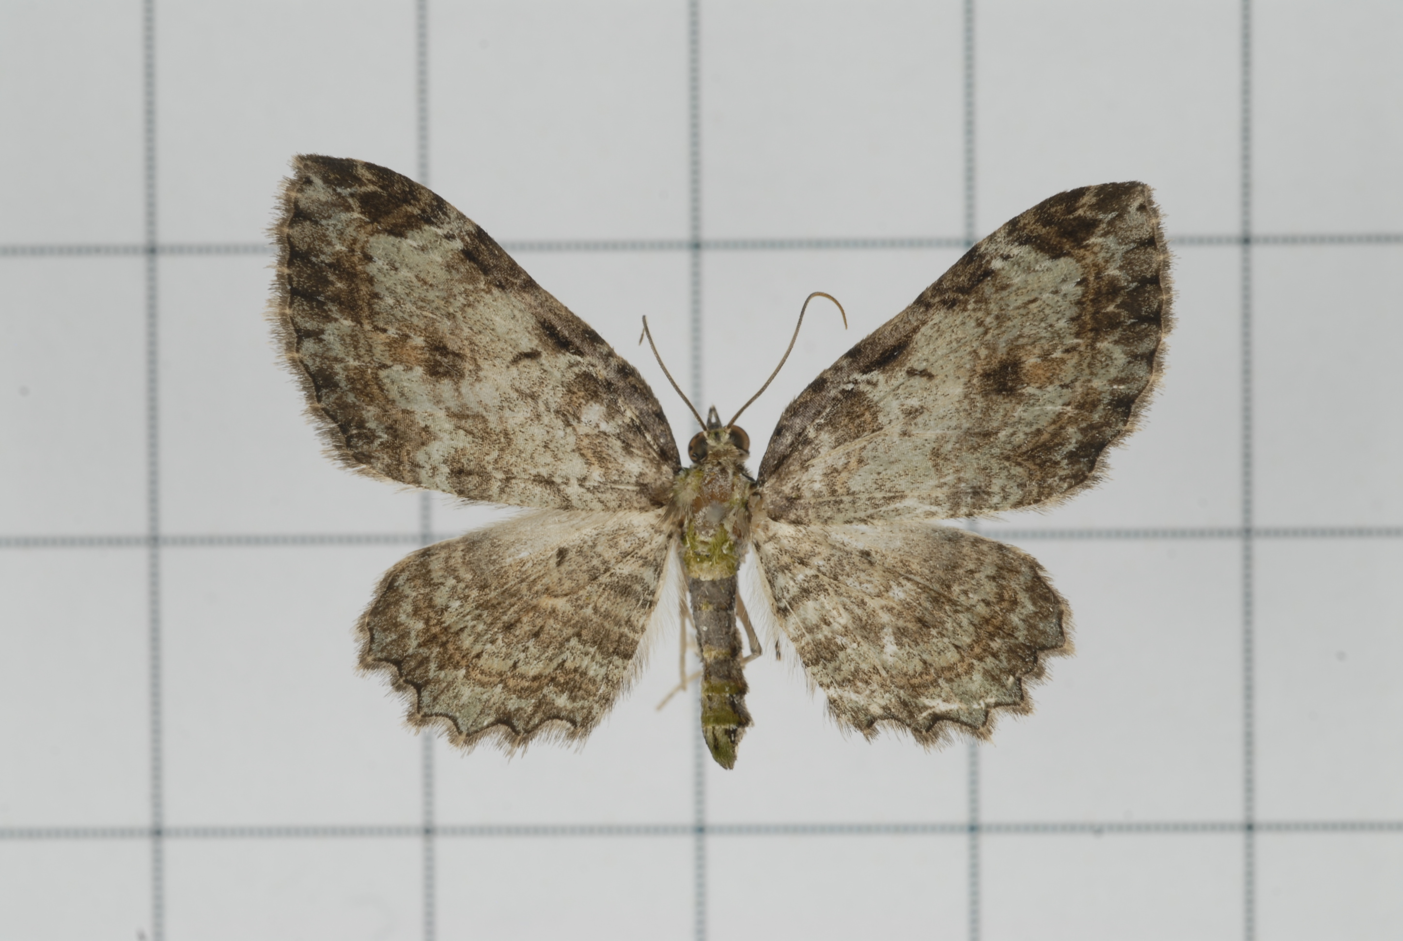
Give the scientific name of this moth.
Horisme macularia
